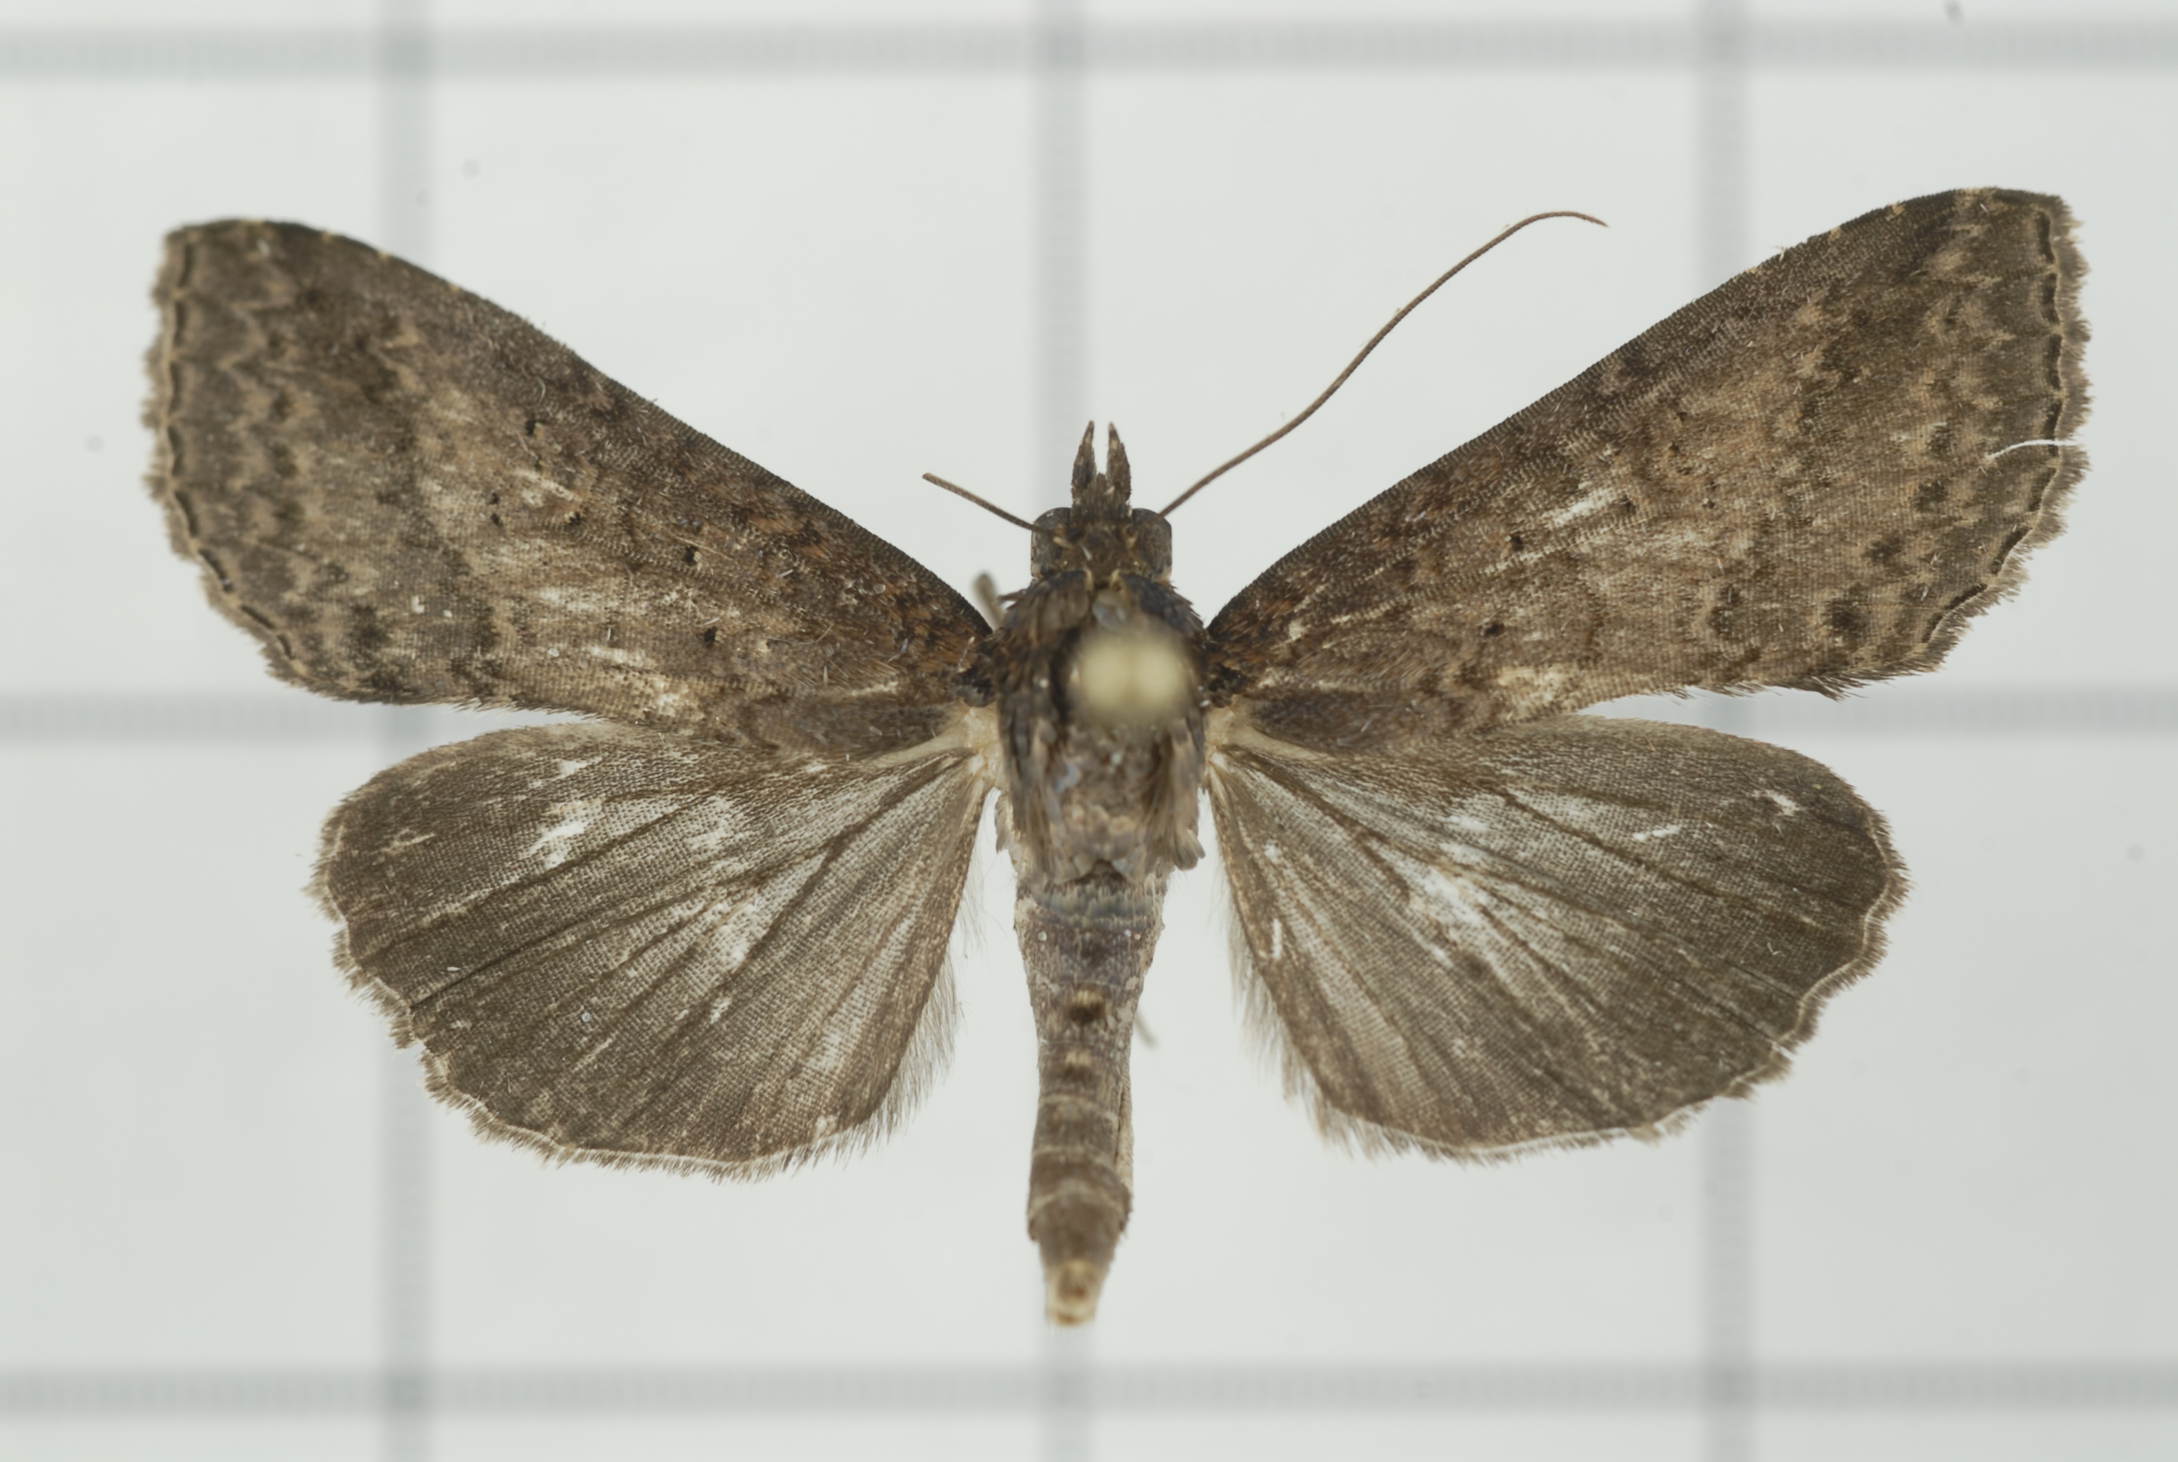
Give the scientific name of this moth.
Lophoptera tianchi
